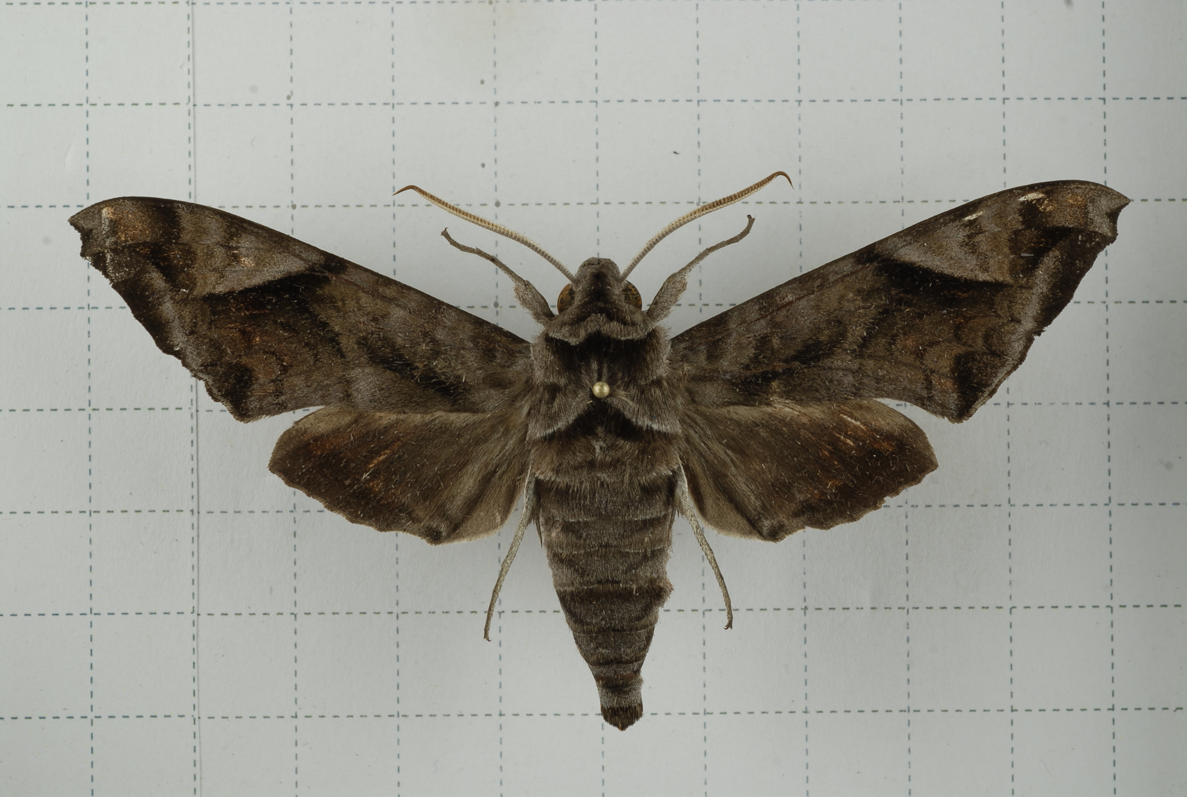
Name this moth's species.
Acosmeryx naga metanaga
